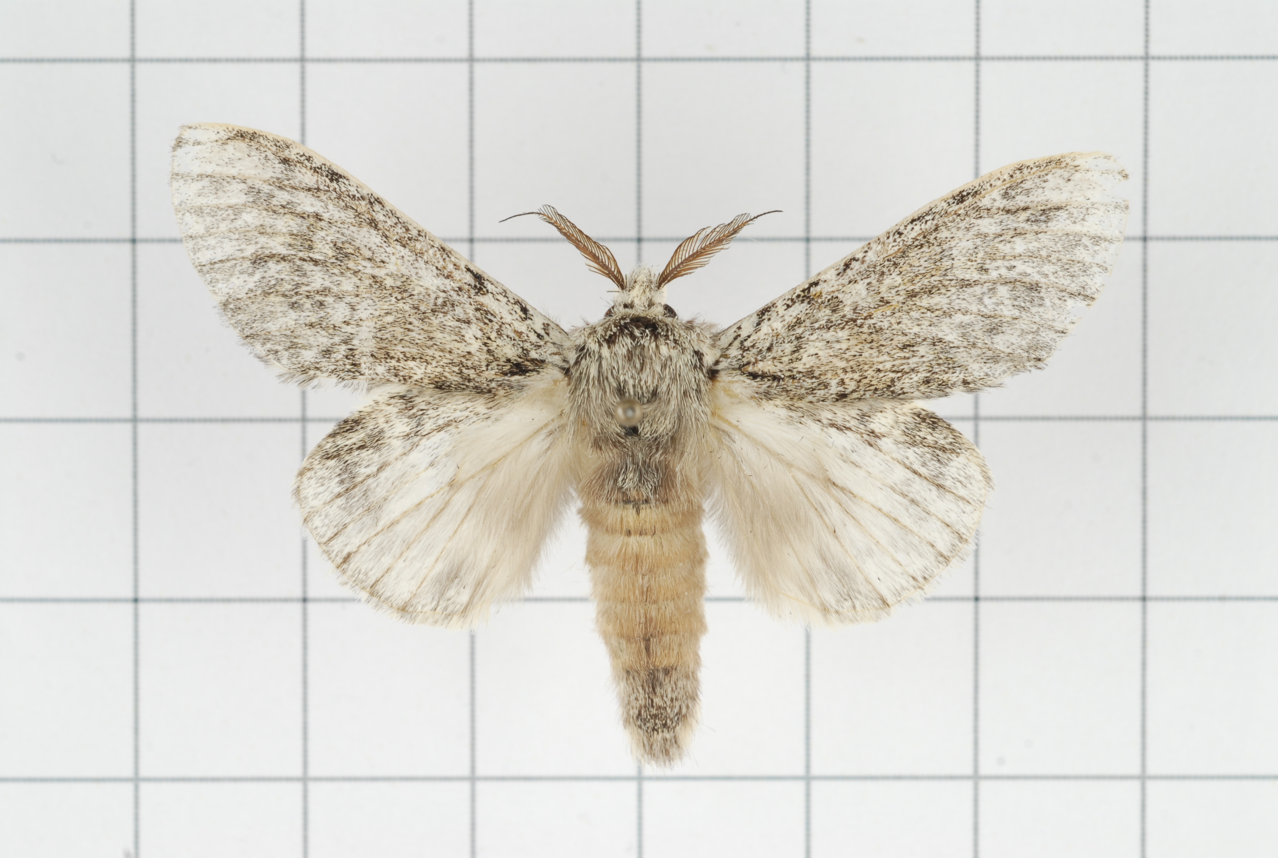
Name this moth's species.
Syntypistis perdix perdix
